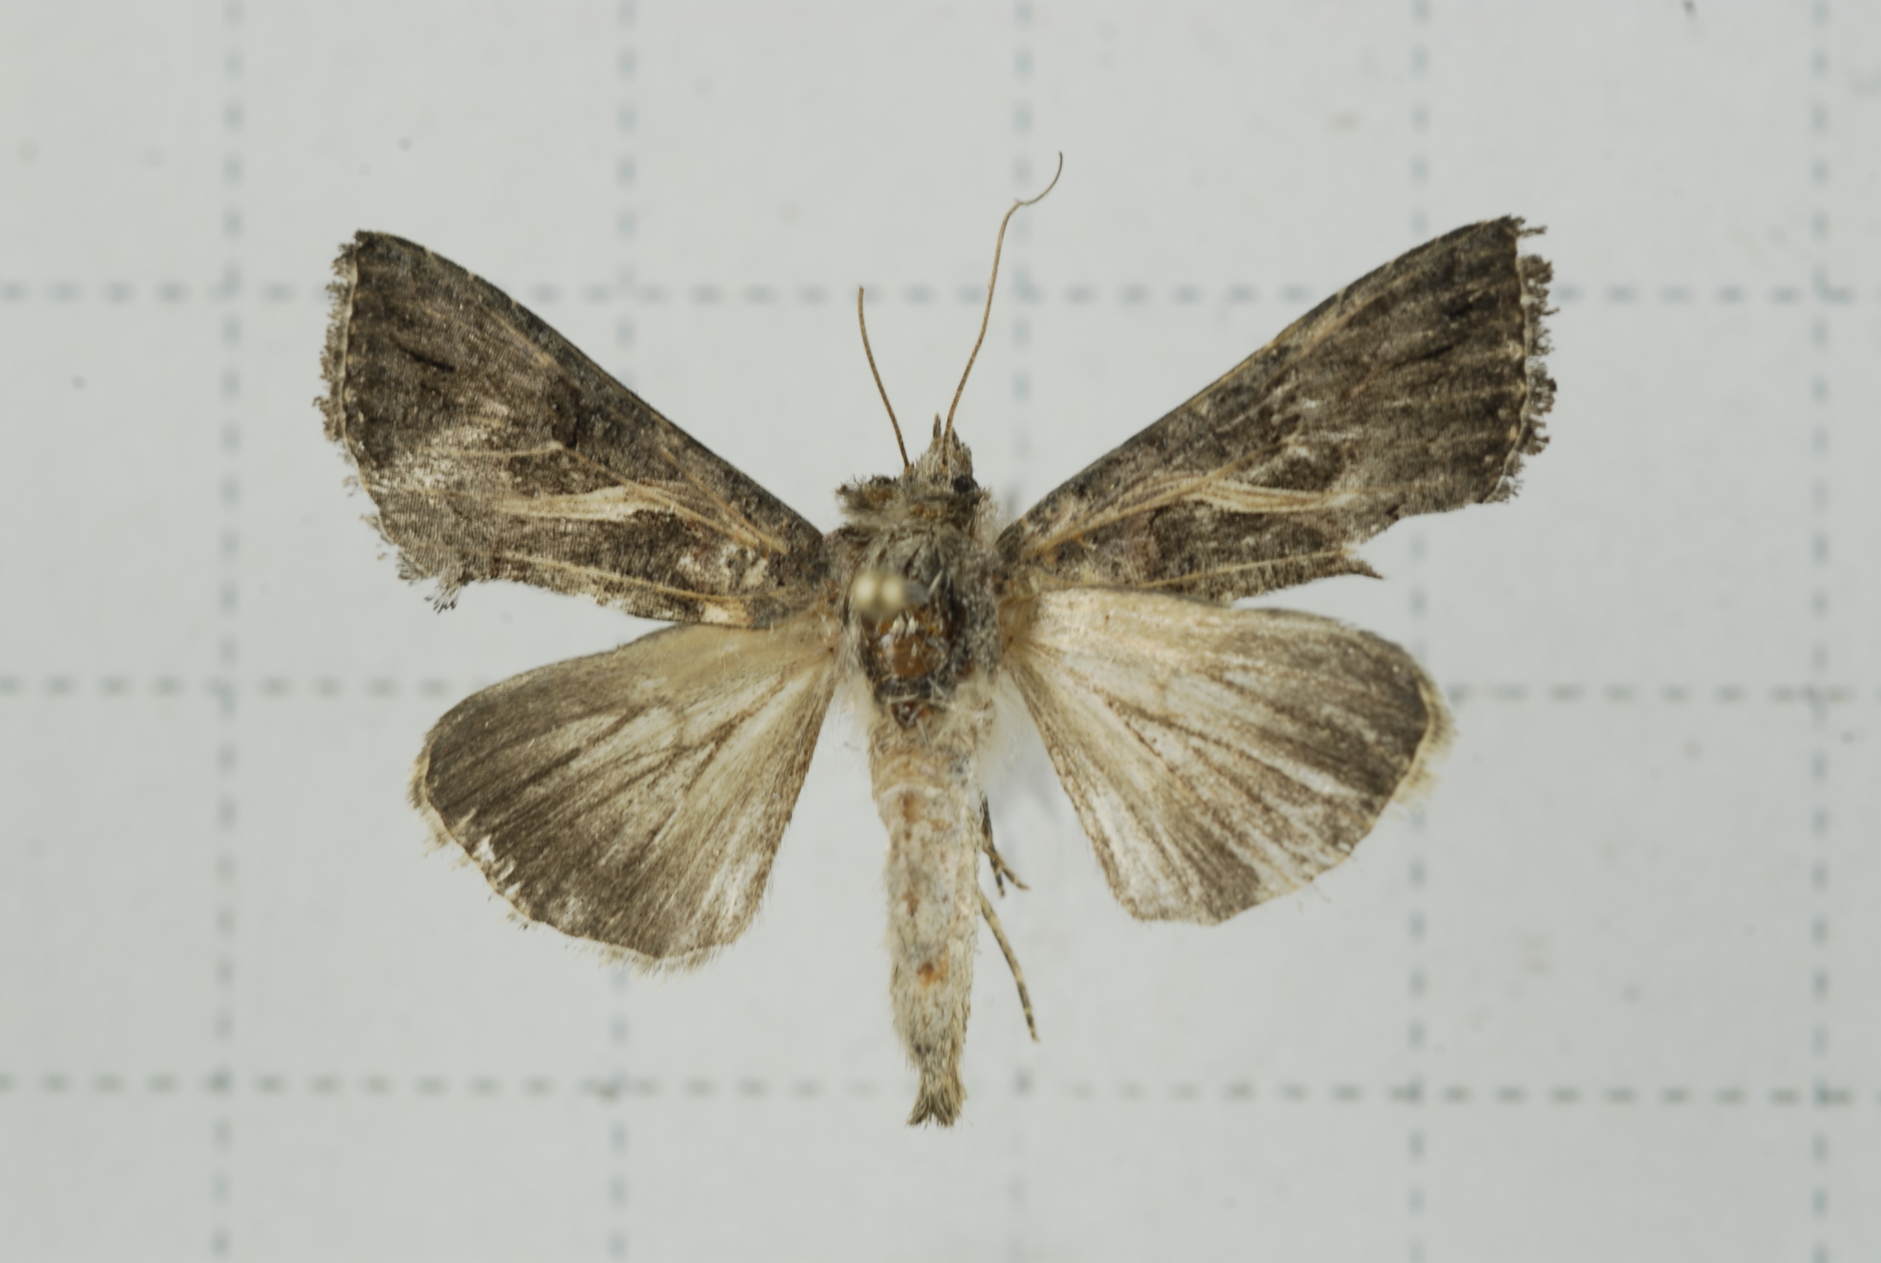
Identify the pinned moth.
Ctenoplusia albostriata
